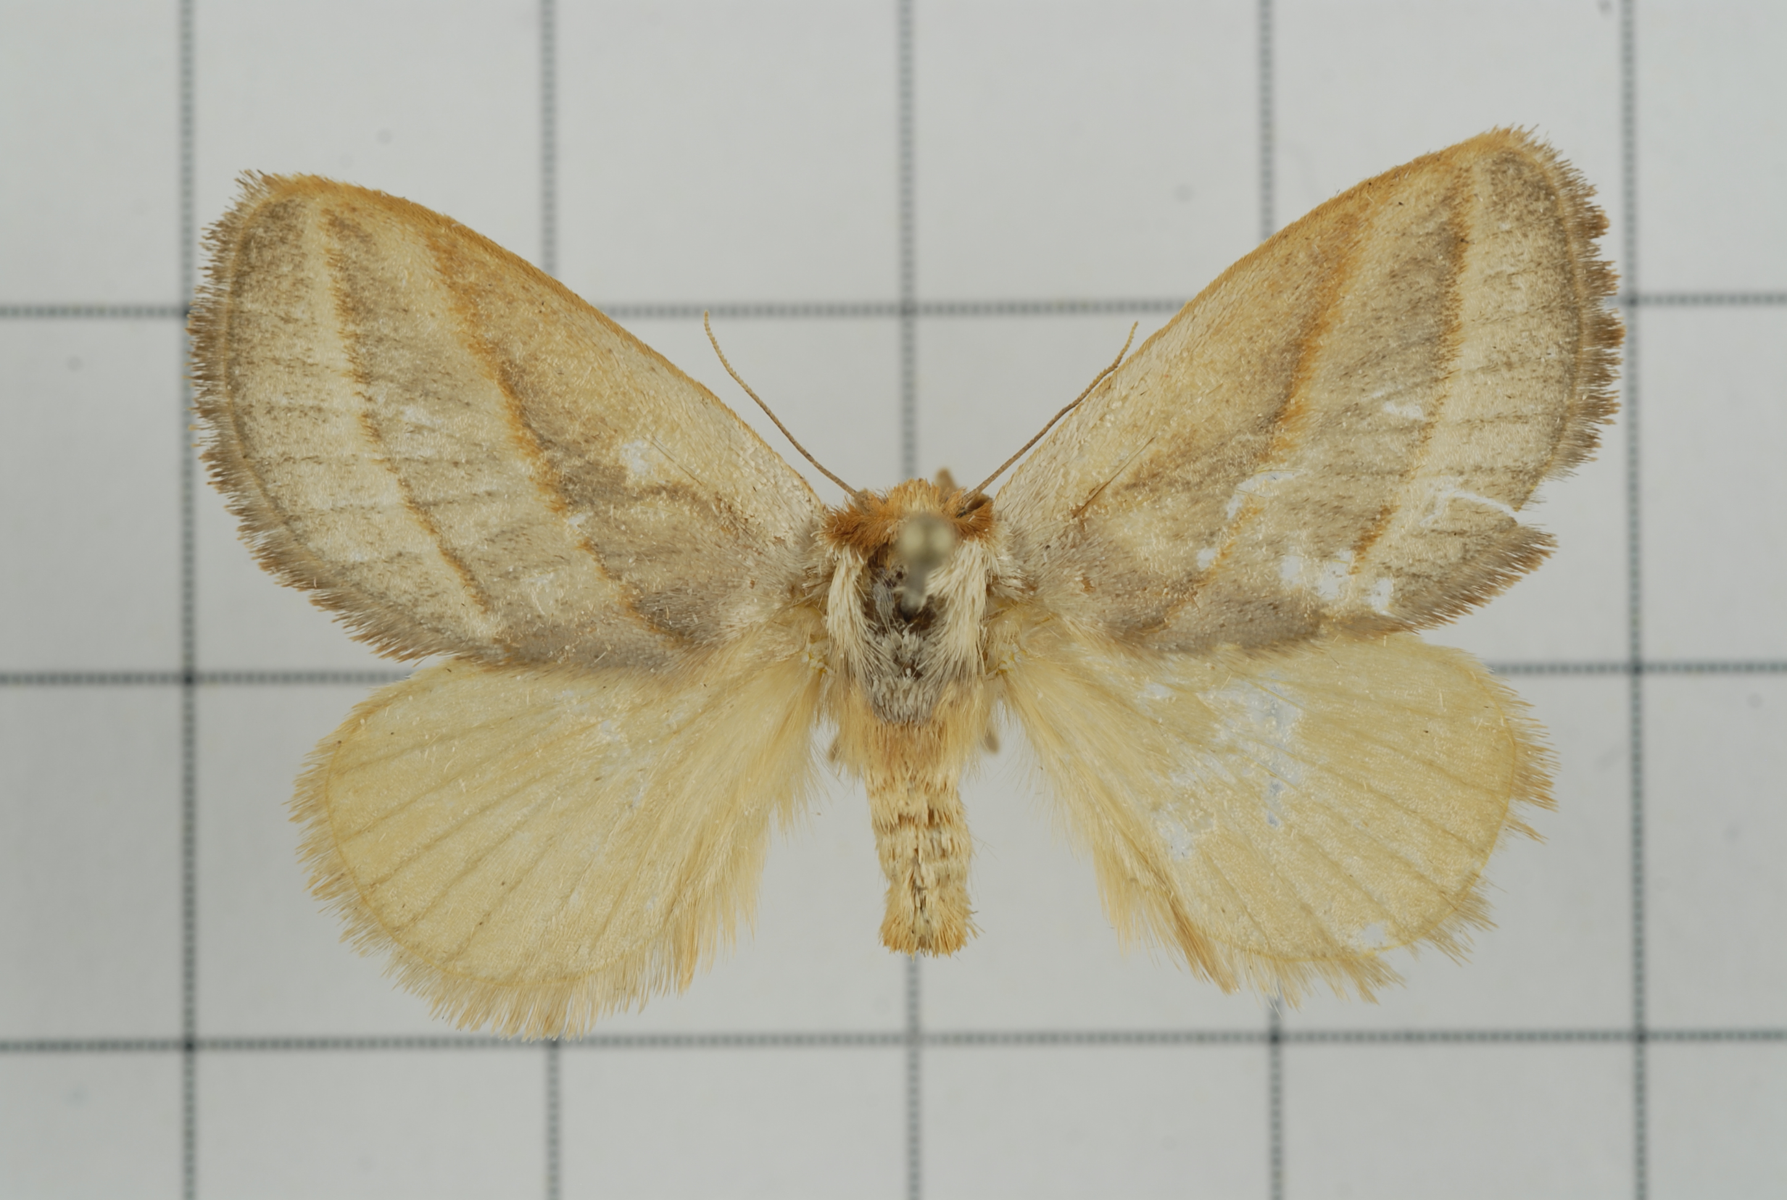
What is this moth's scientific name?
Cania heppneri
